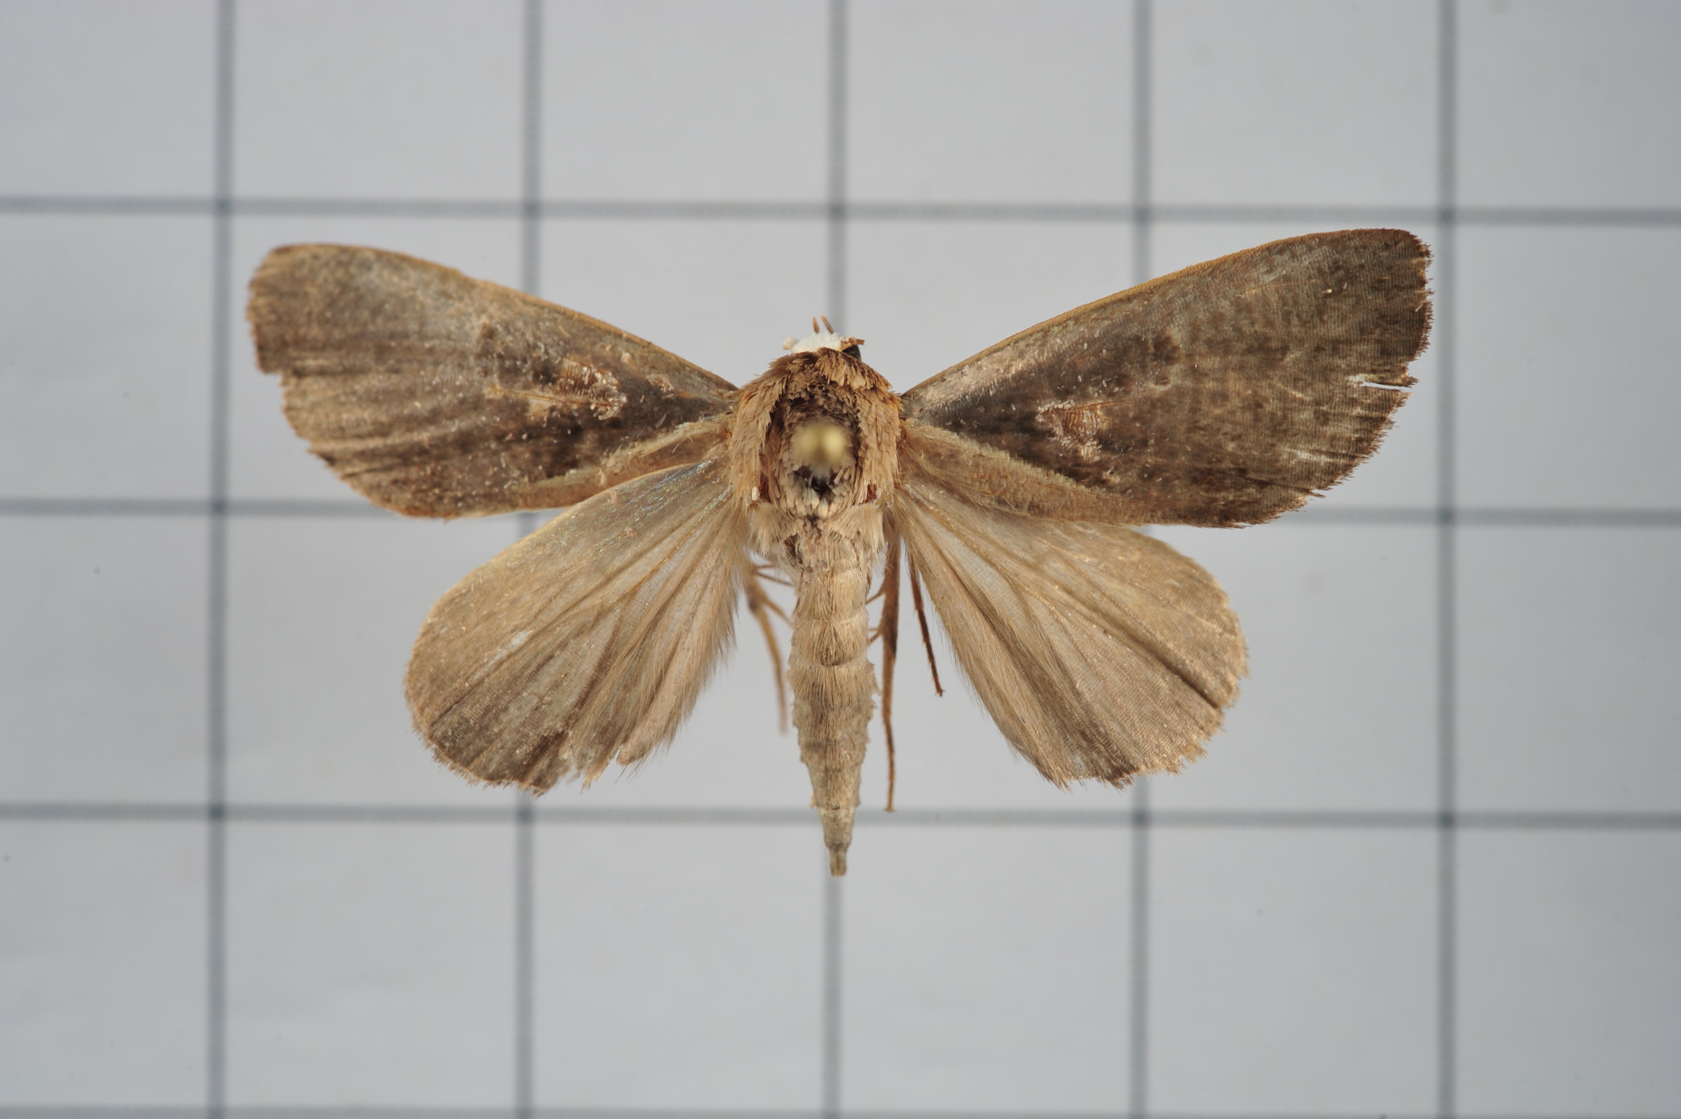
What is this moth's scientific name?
Westermannia elliptica elliptica
